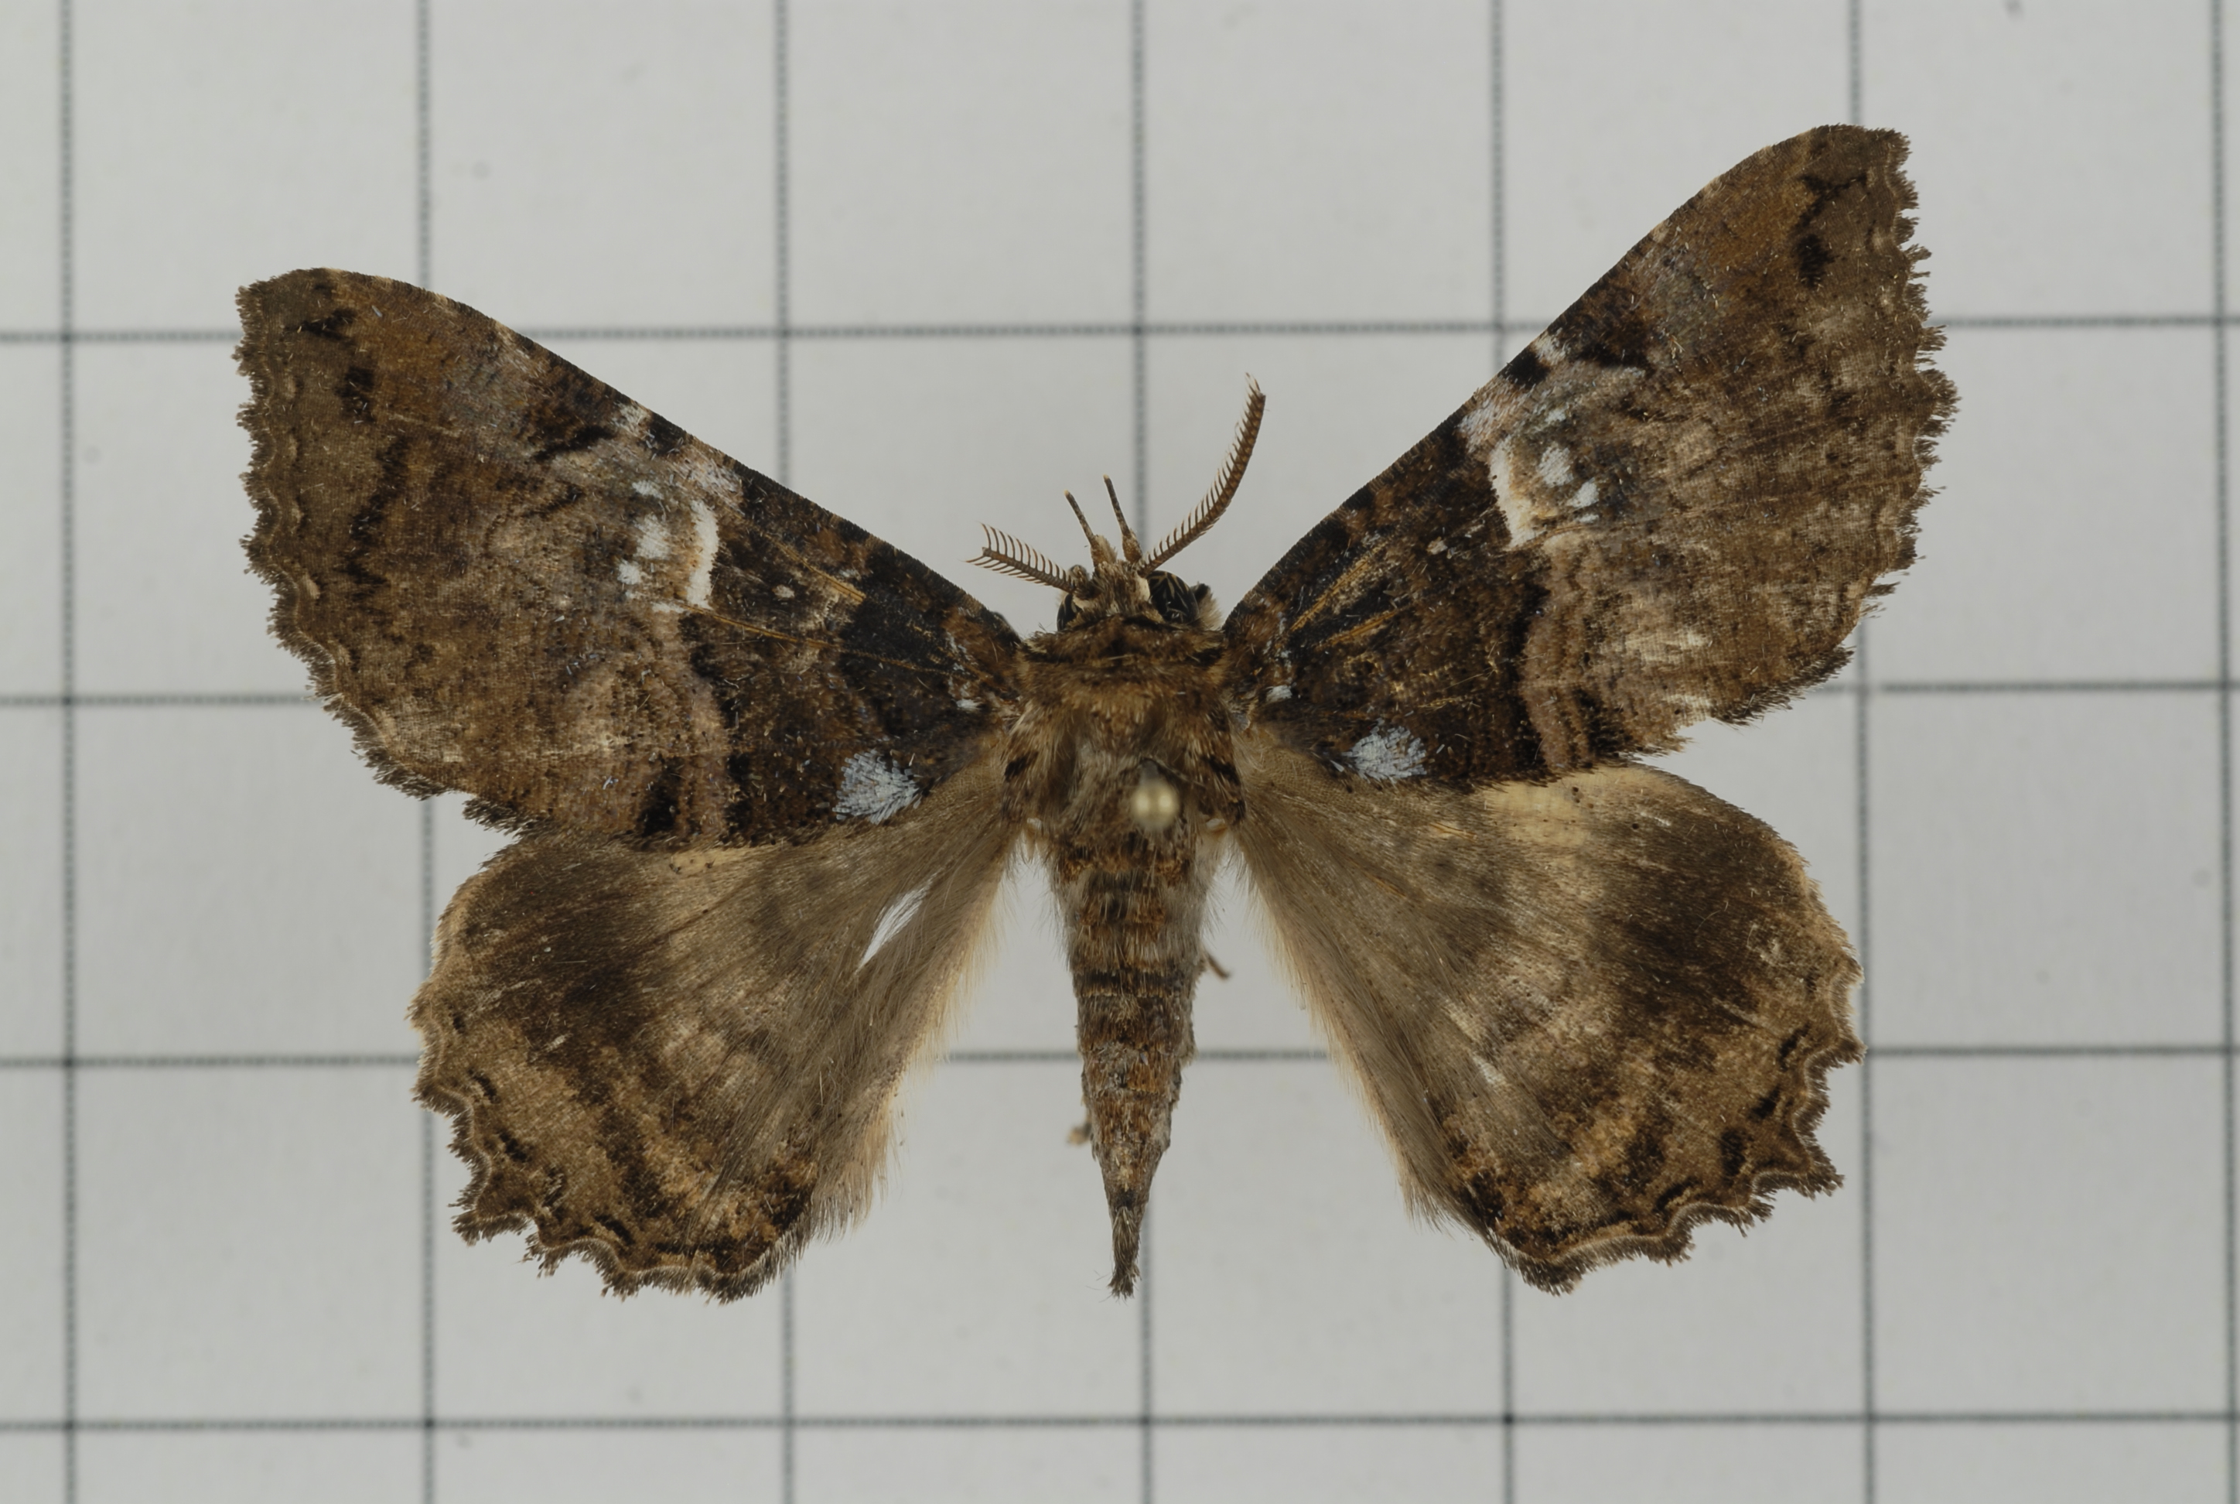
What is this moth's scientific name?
Daddala lucilla
